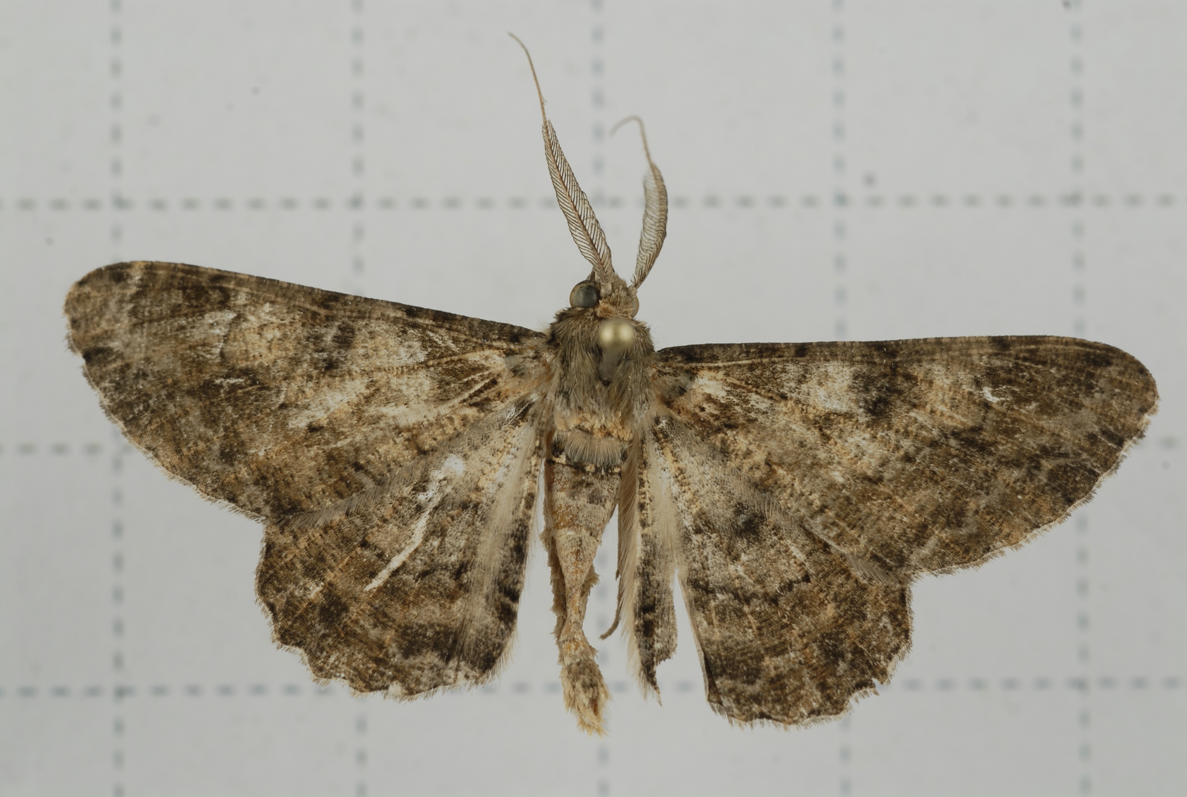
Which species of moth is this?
Cleora alienaria
